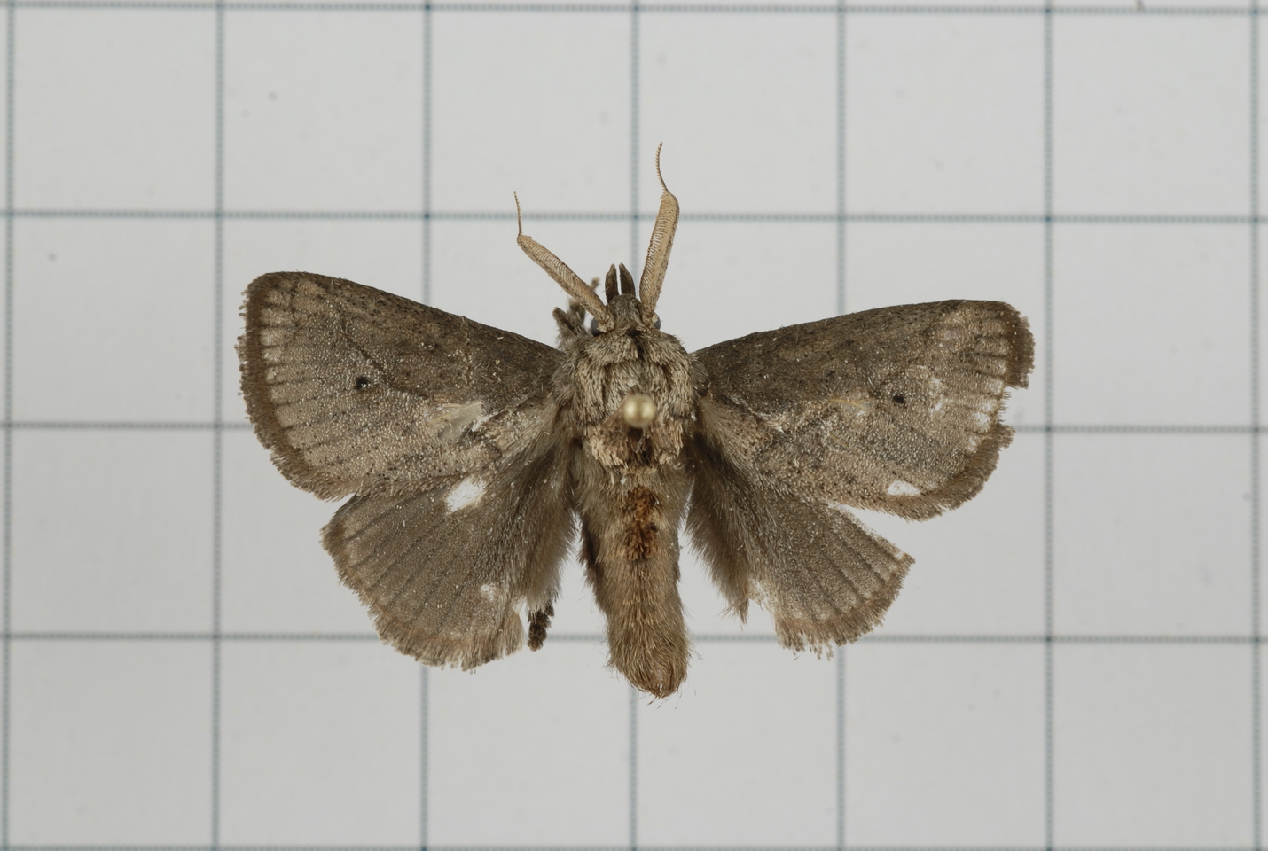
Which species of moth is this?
Susica sinensis
